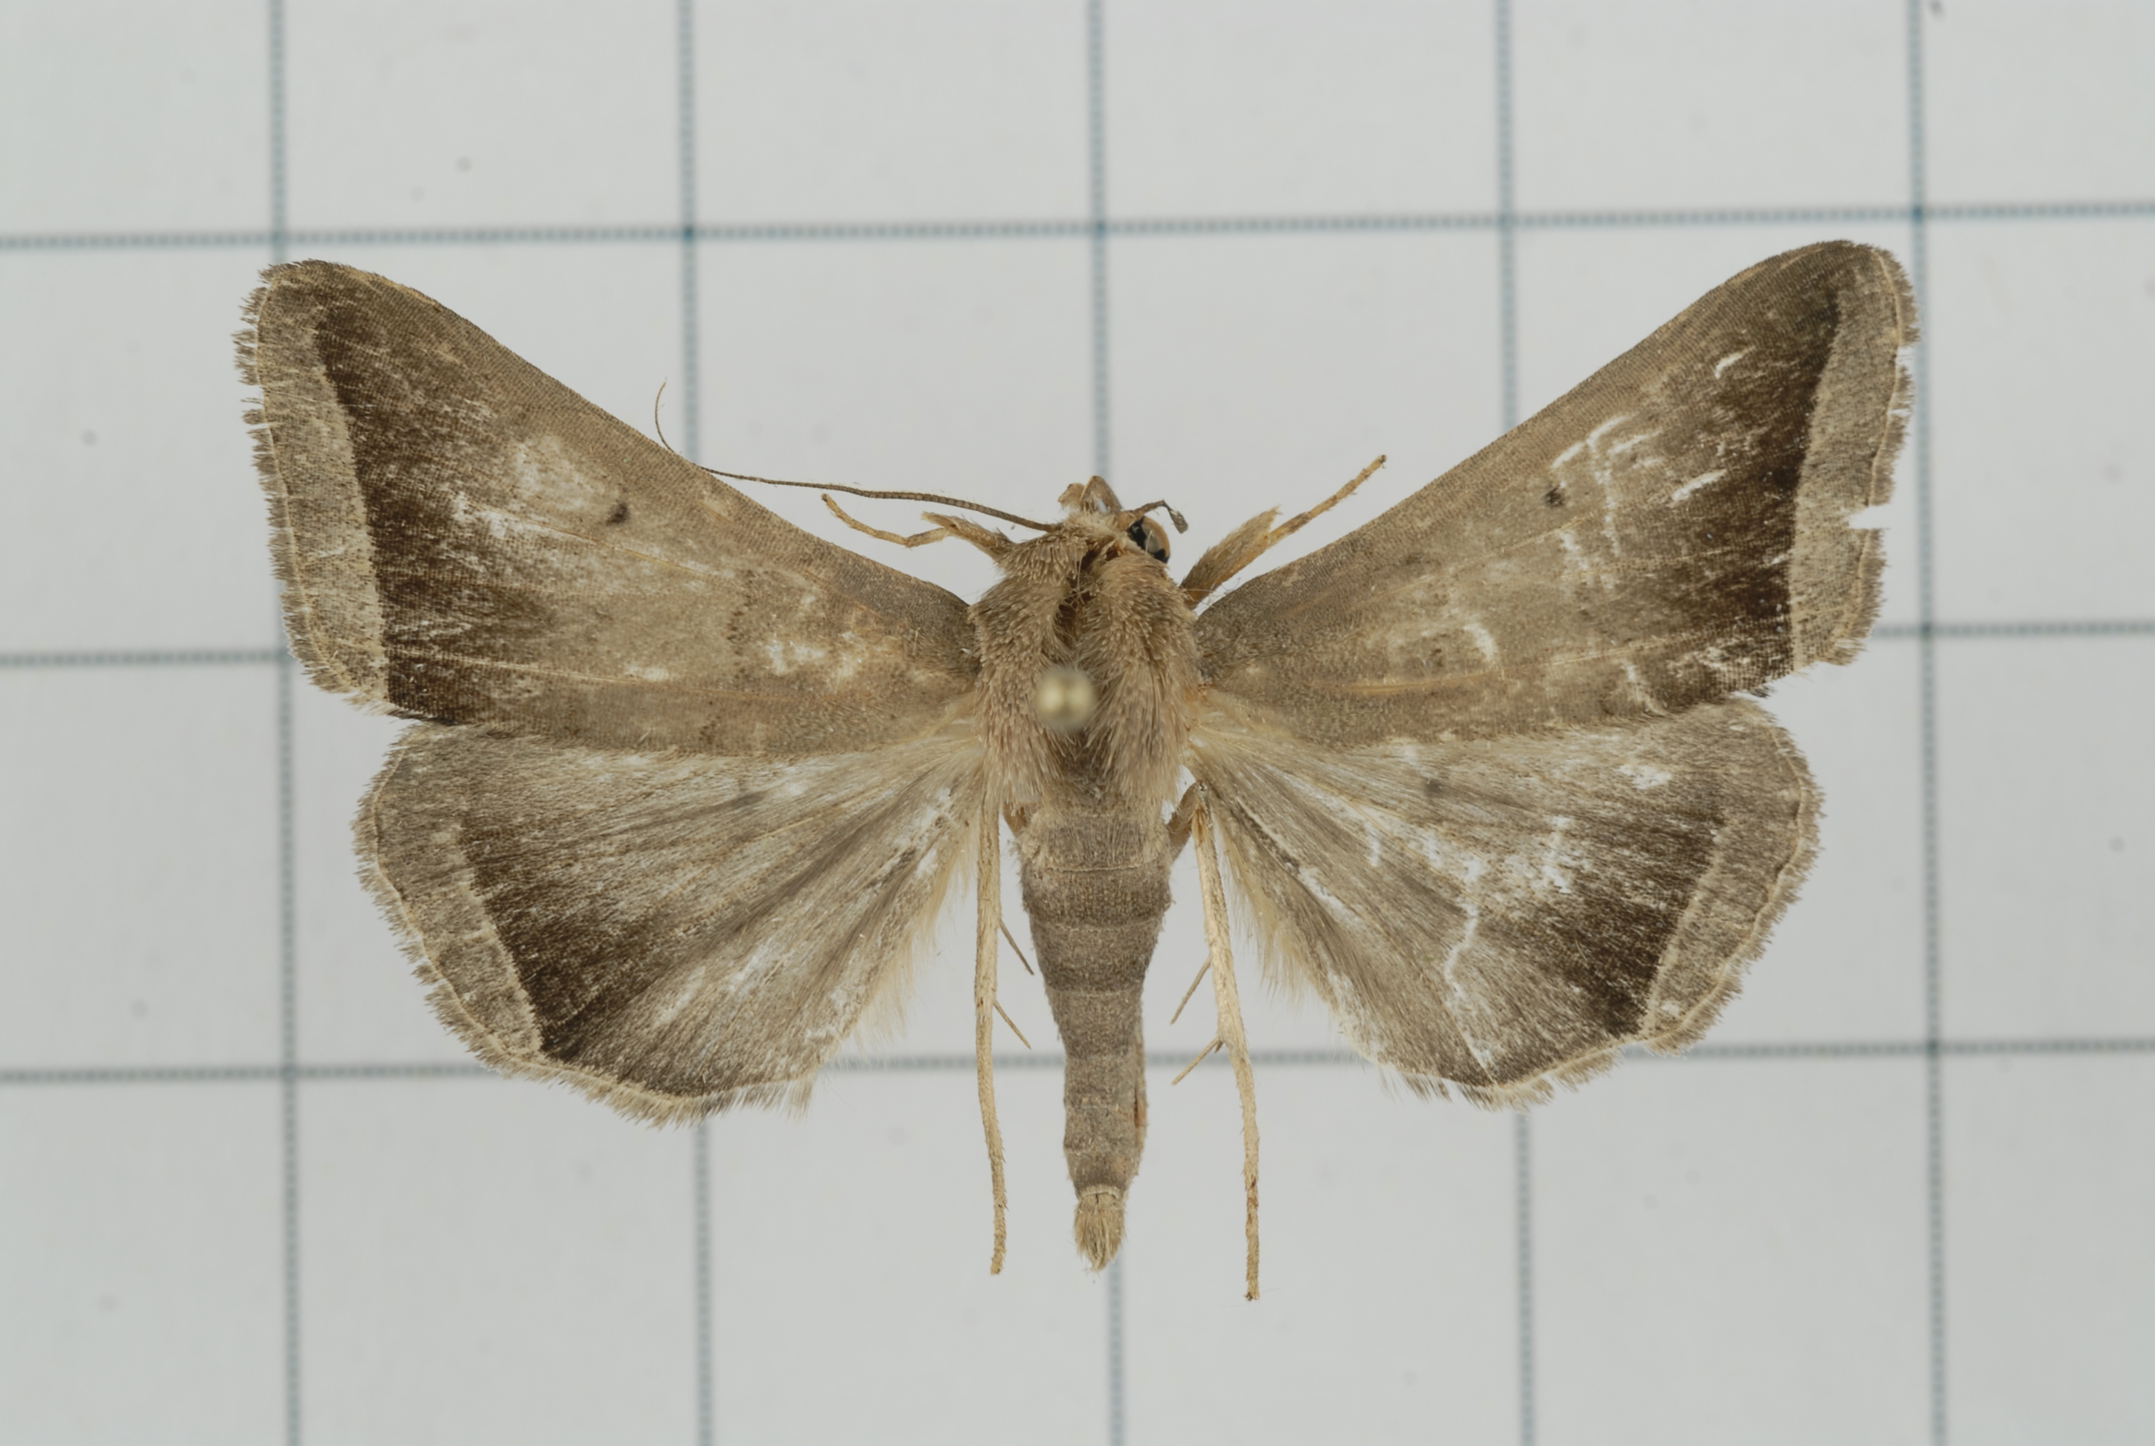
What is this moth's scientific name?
Simplicia bimarginata
